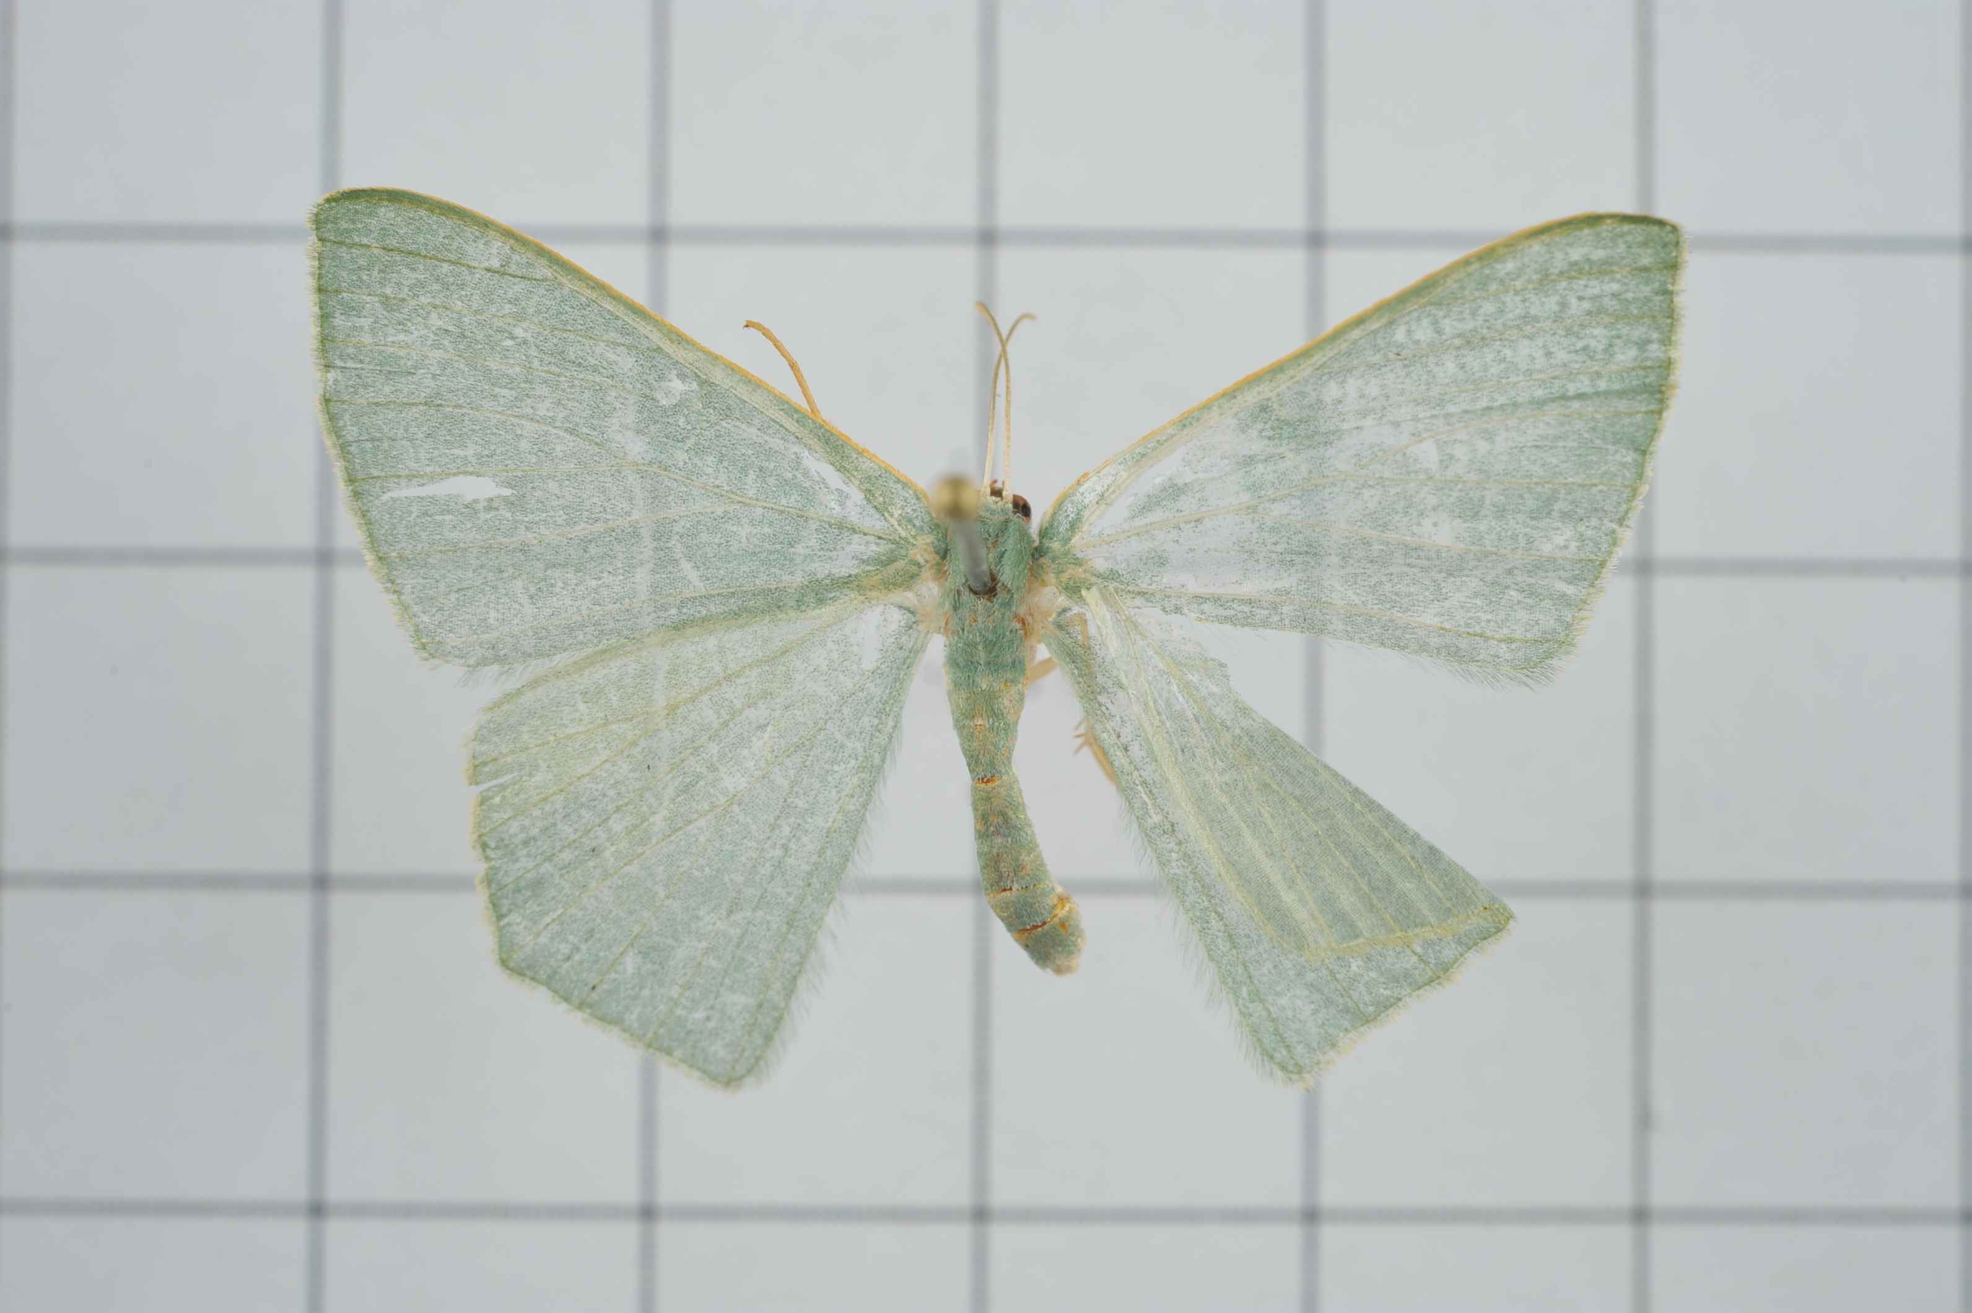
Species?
Pelagodes subquadraria
